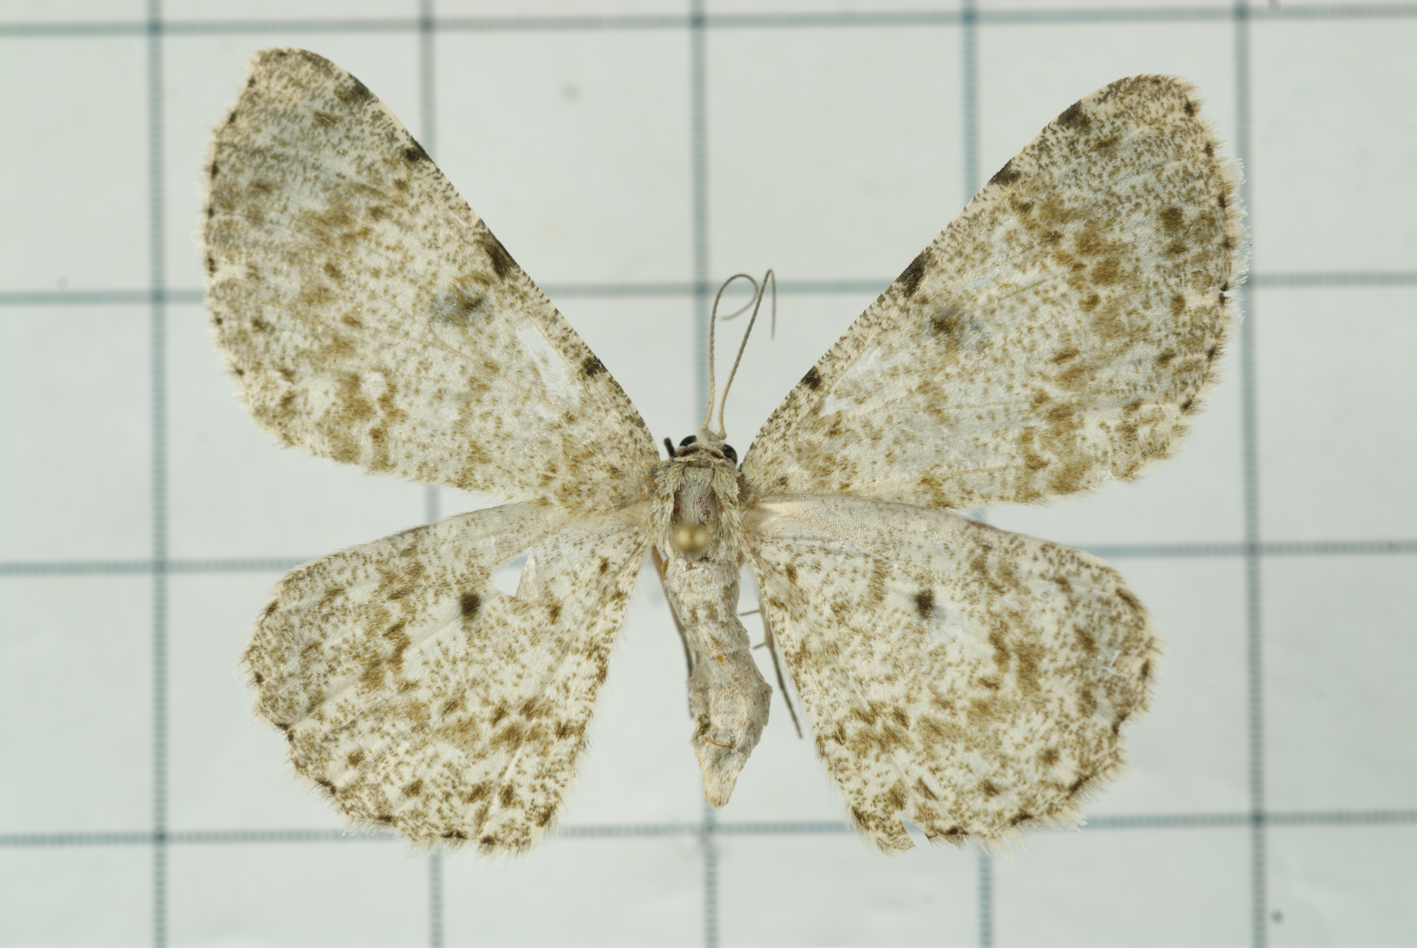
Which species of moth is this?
Catoria sublavaria
